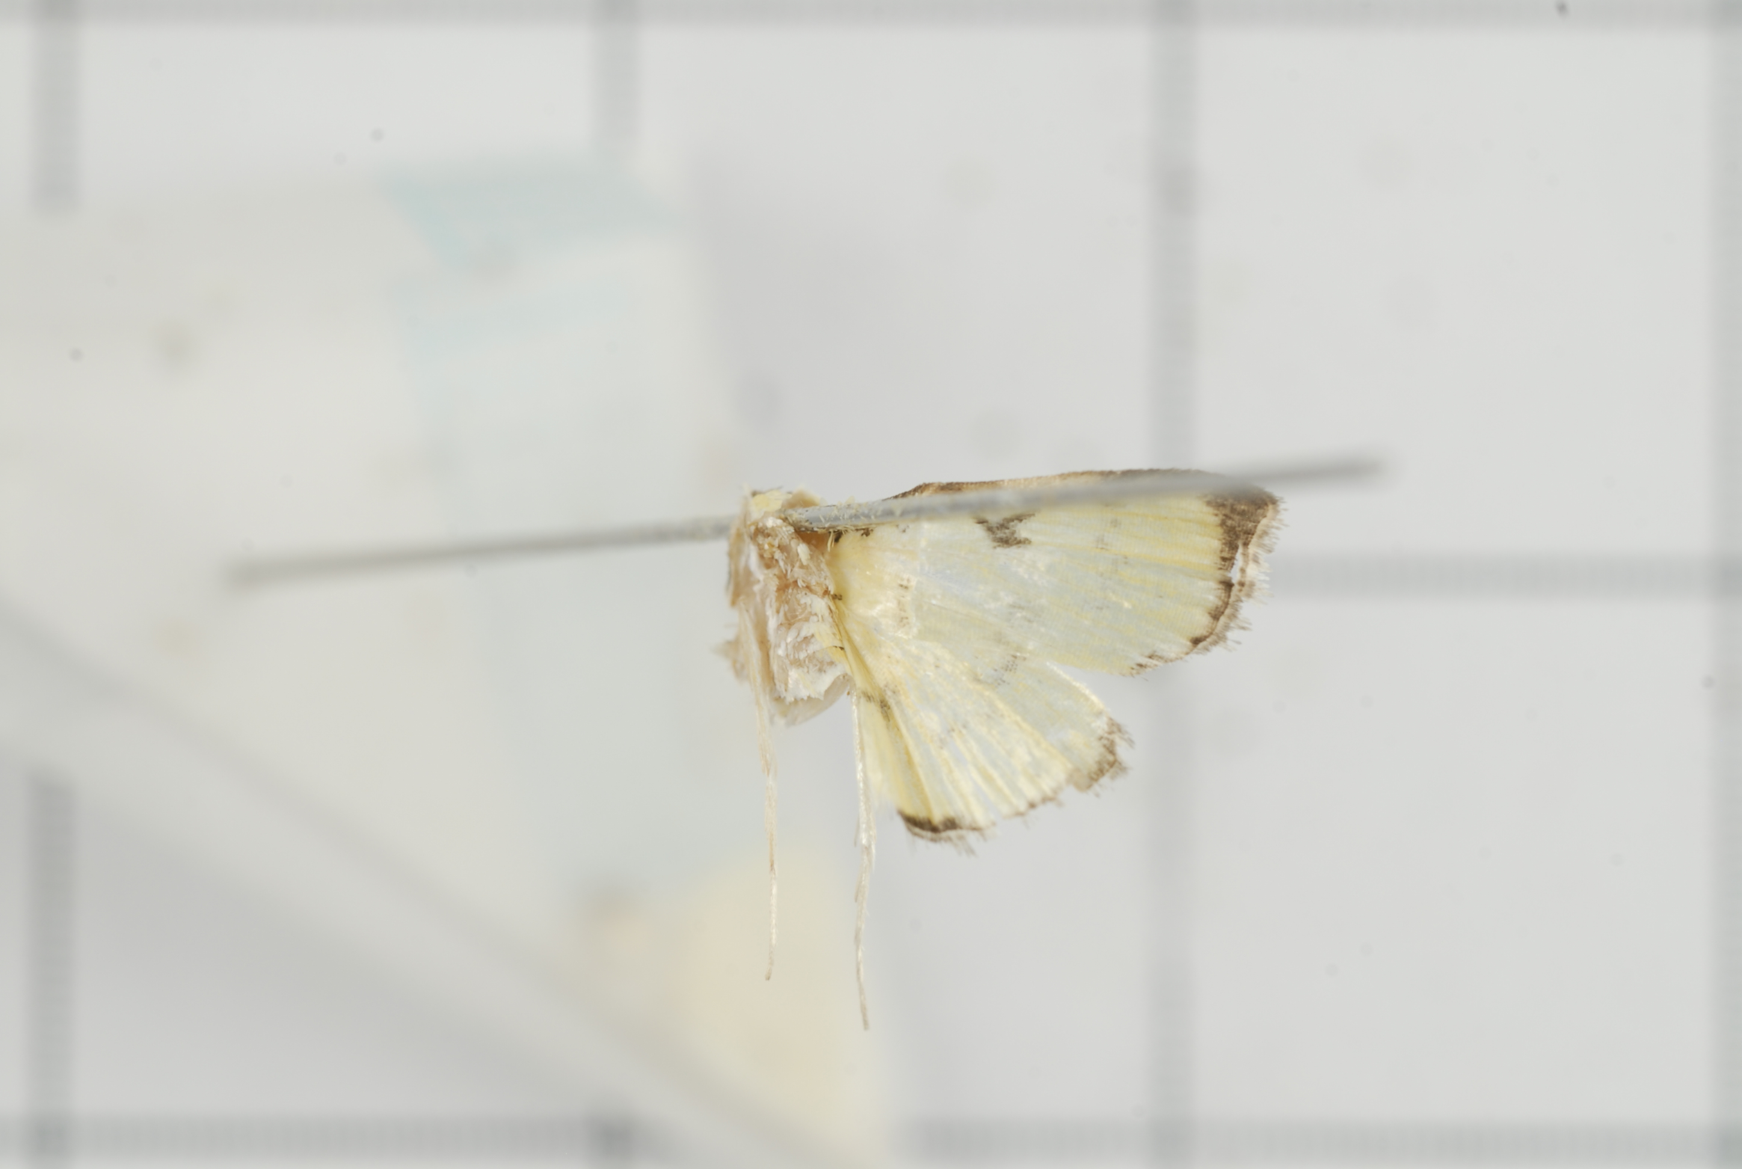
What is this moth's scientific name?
Goniorhynchus butyrosa
